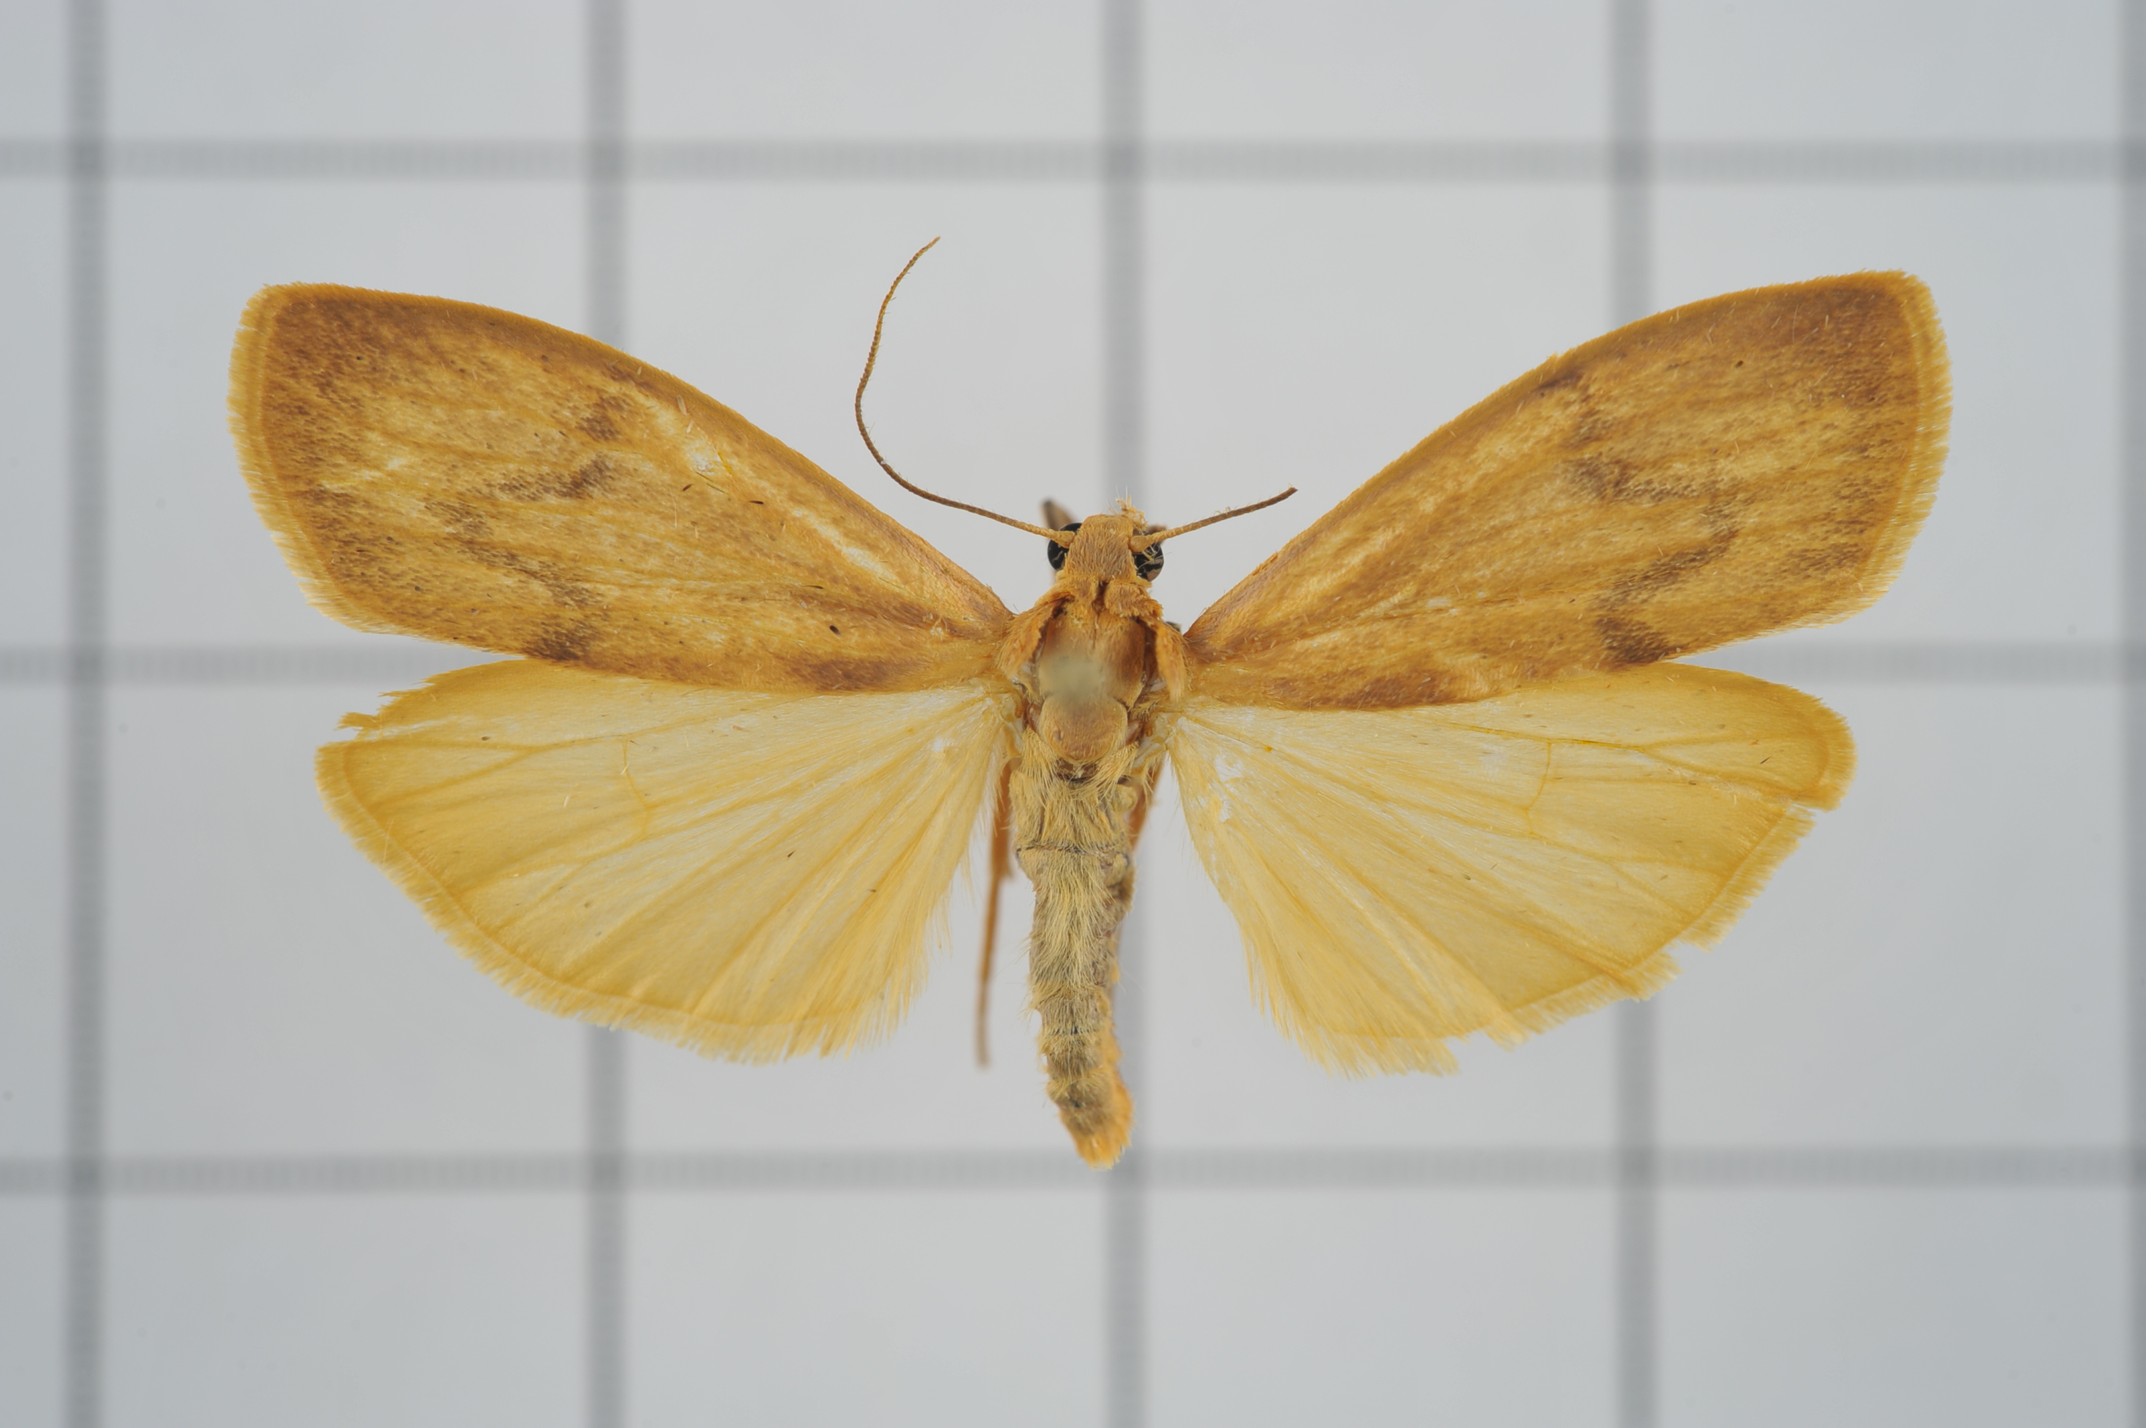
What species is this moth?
Teuloma tainebula
